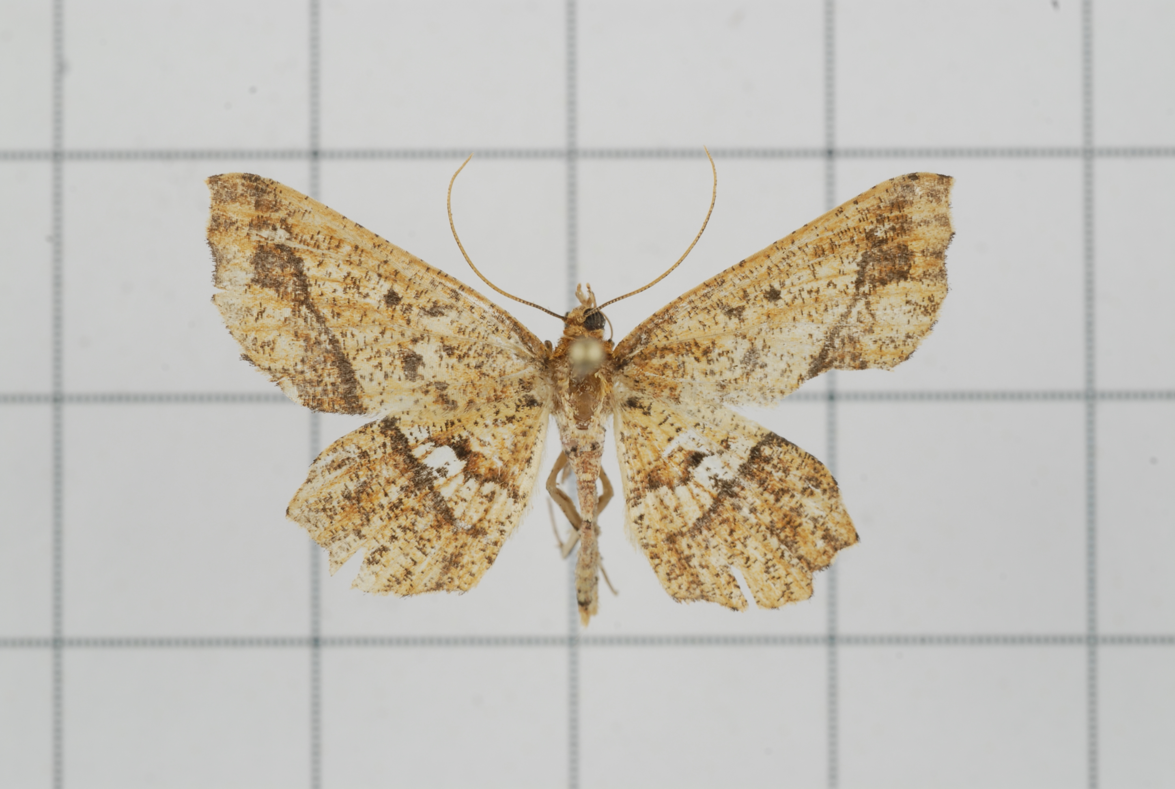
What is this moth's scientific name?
Entomopteryx combusta combusta
